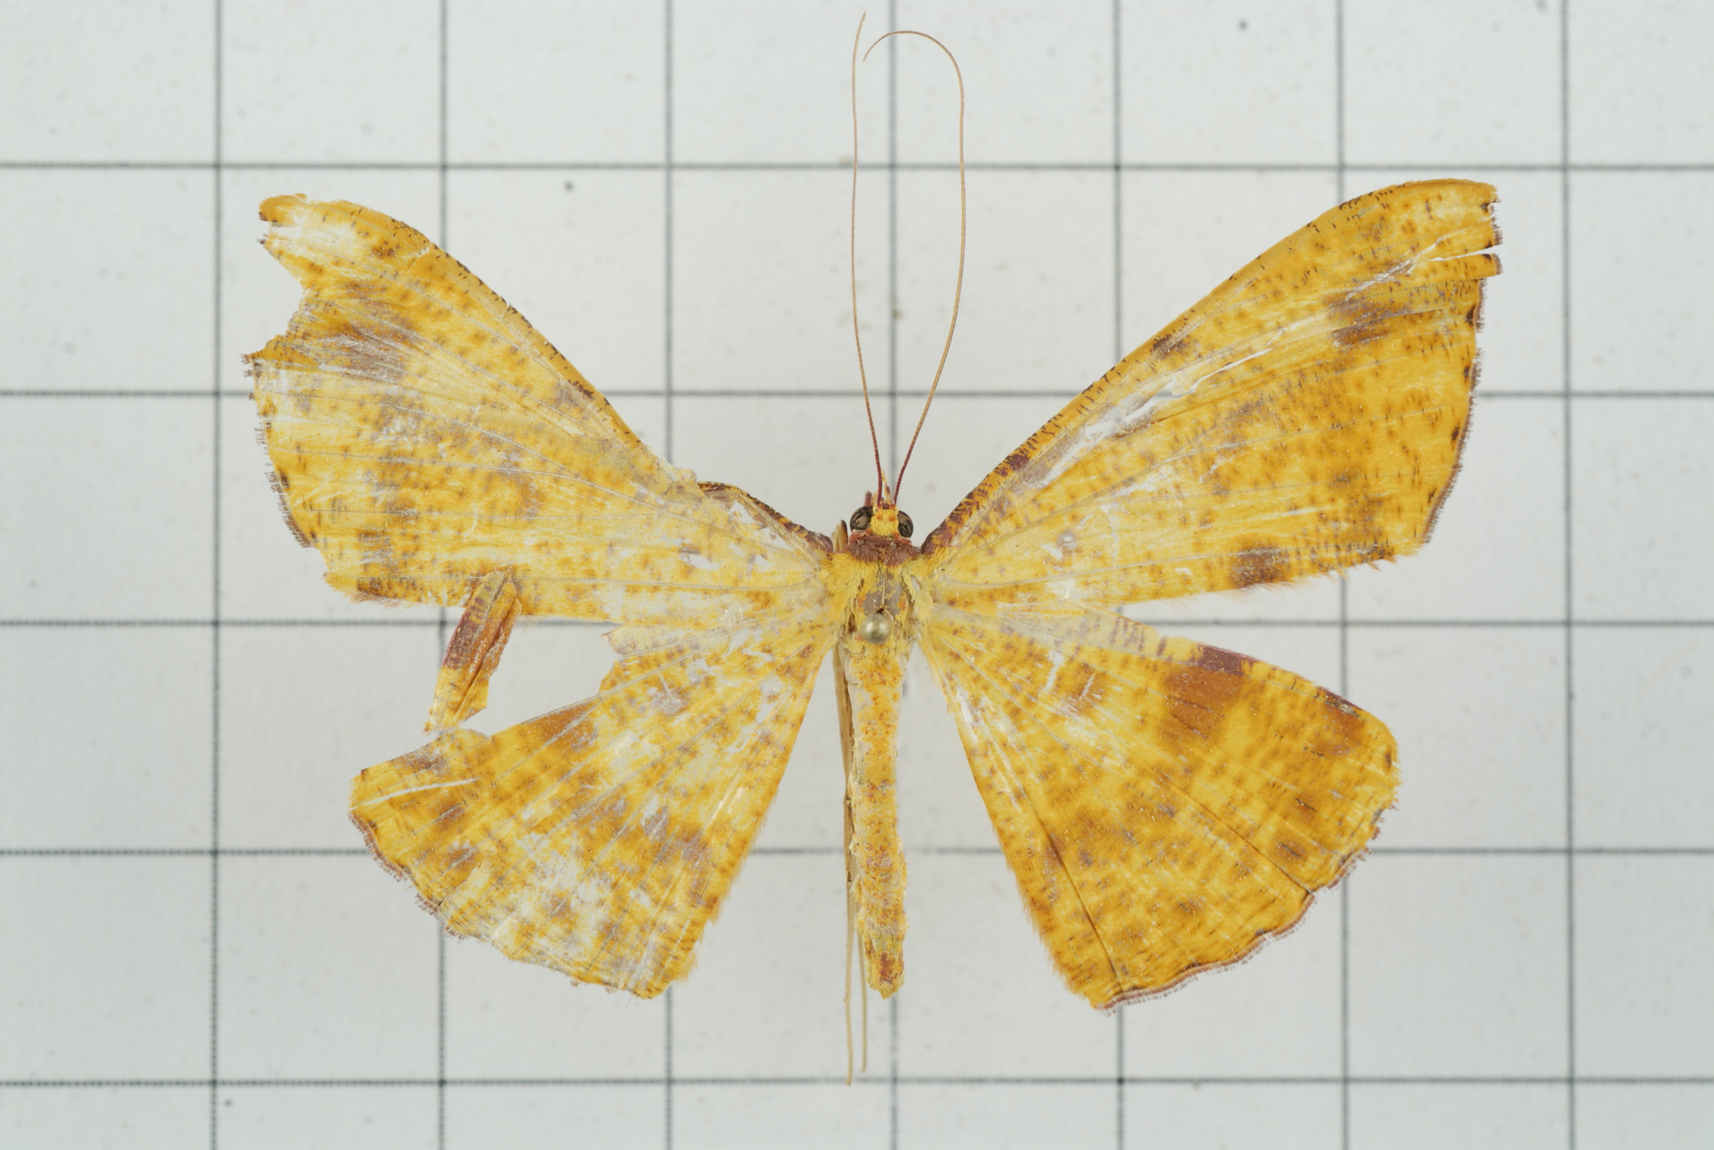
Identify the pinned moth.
Eumelea ludovicata ludovicata
